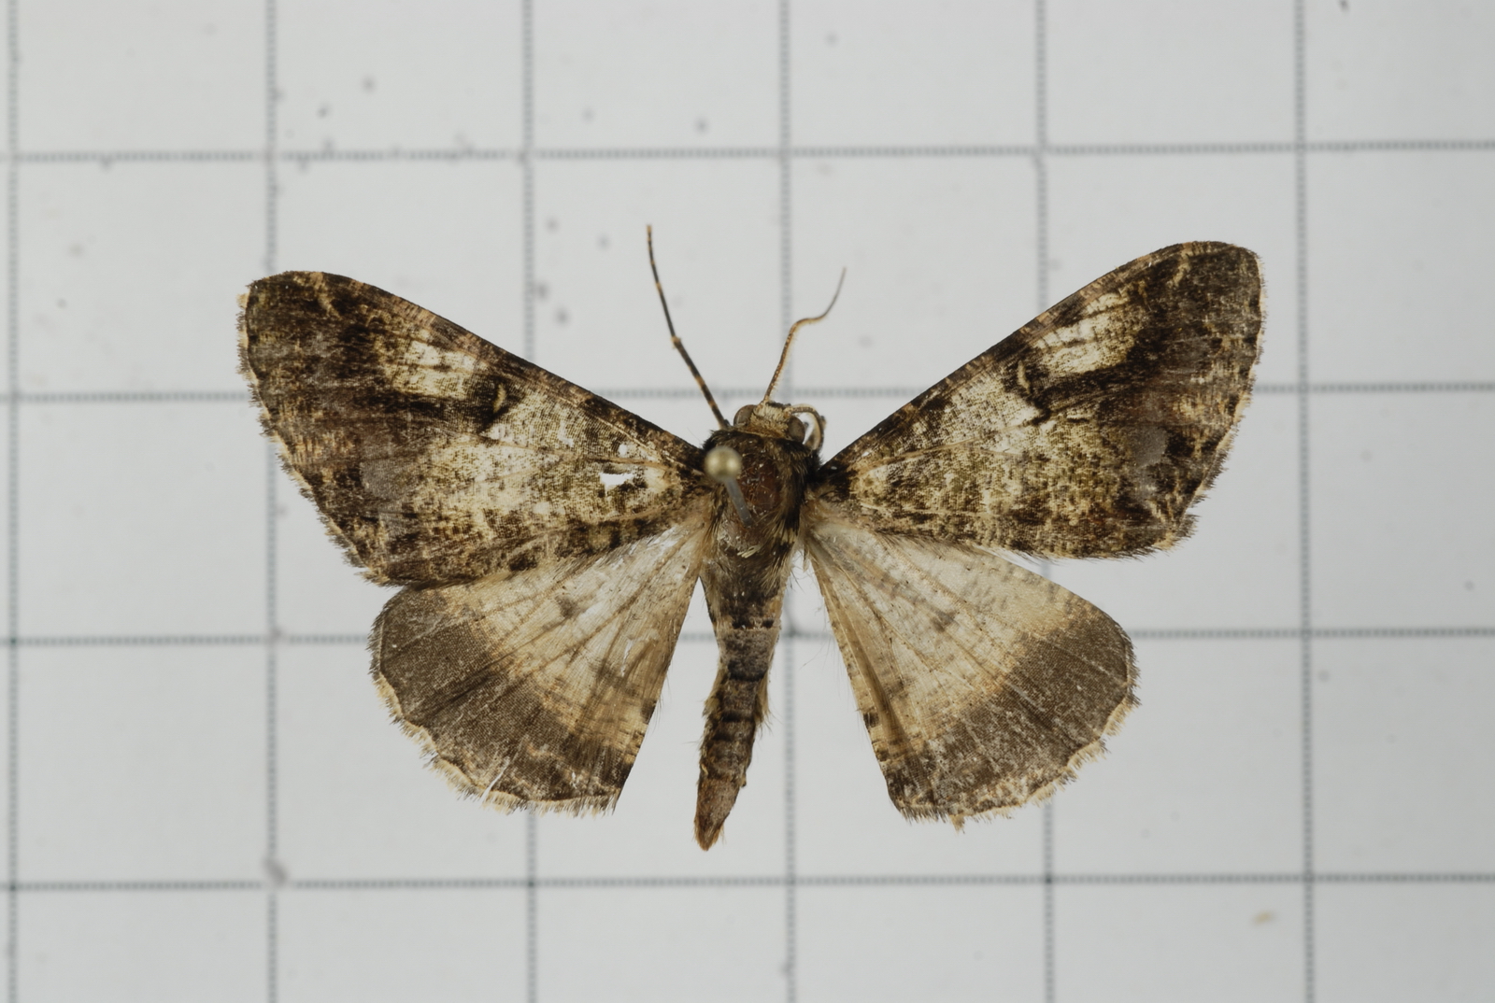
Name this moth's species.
Gasterocome pannosaria orta
